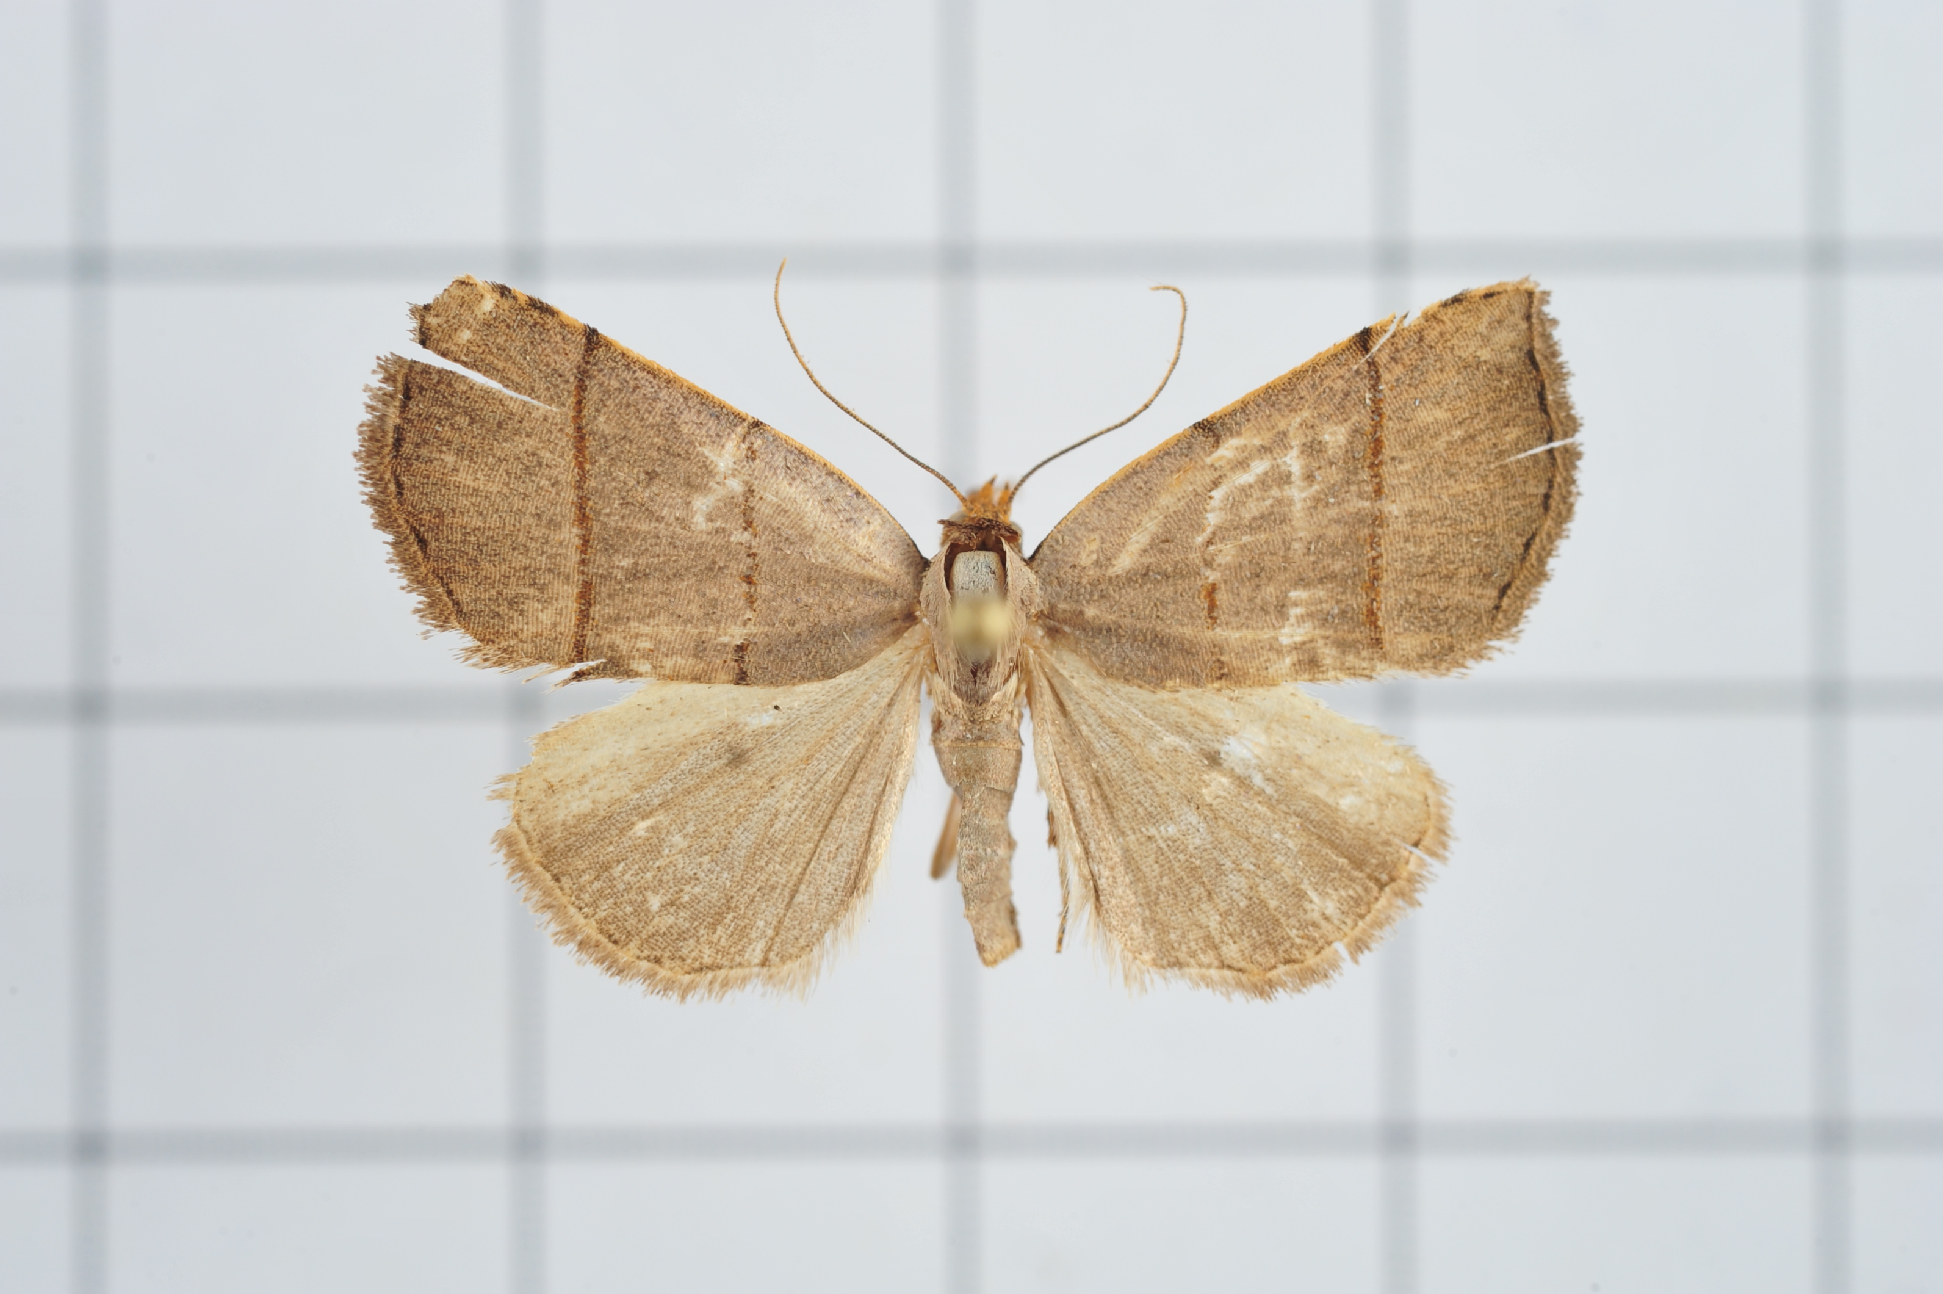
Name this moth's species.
Plecoptera siderogramma
